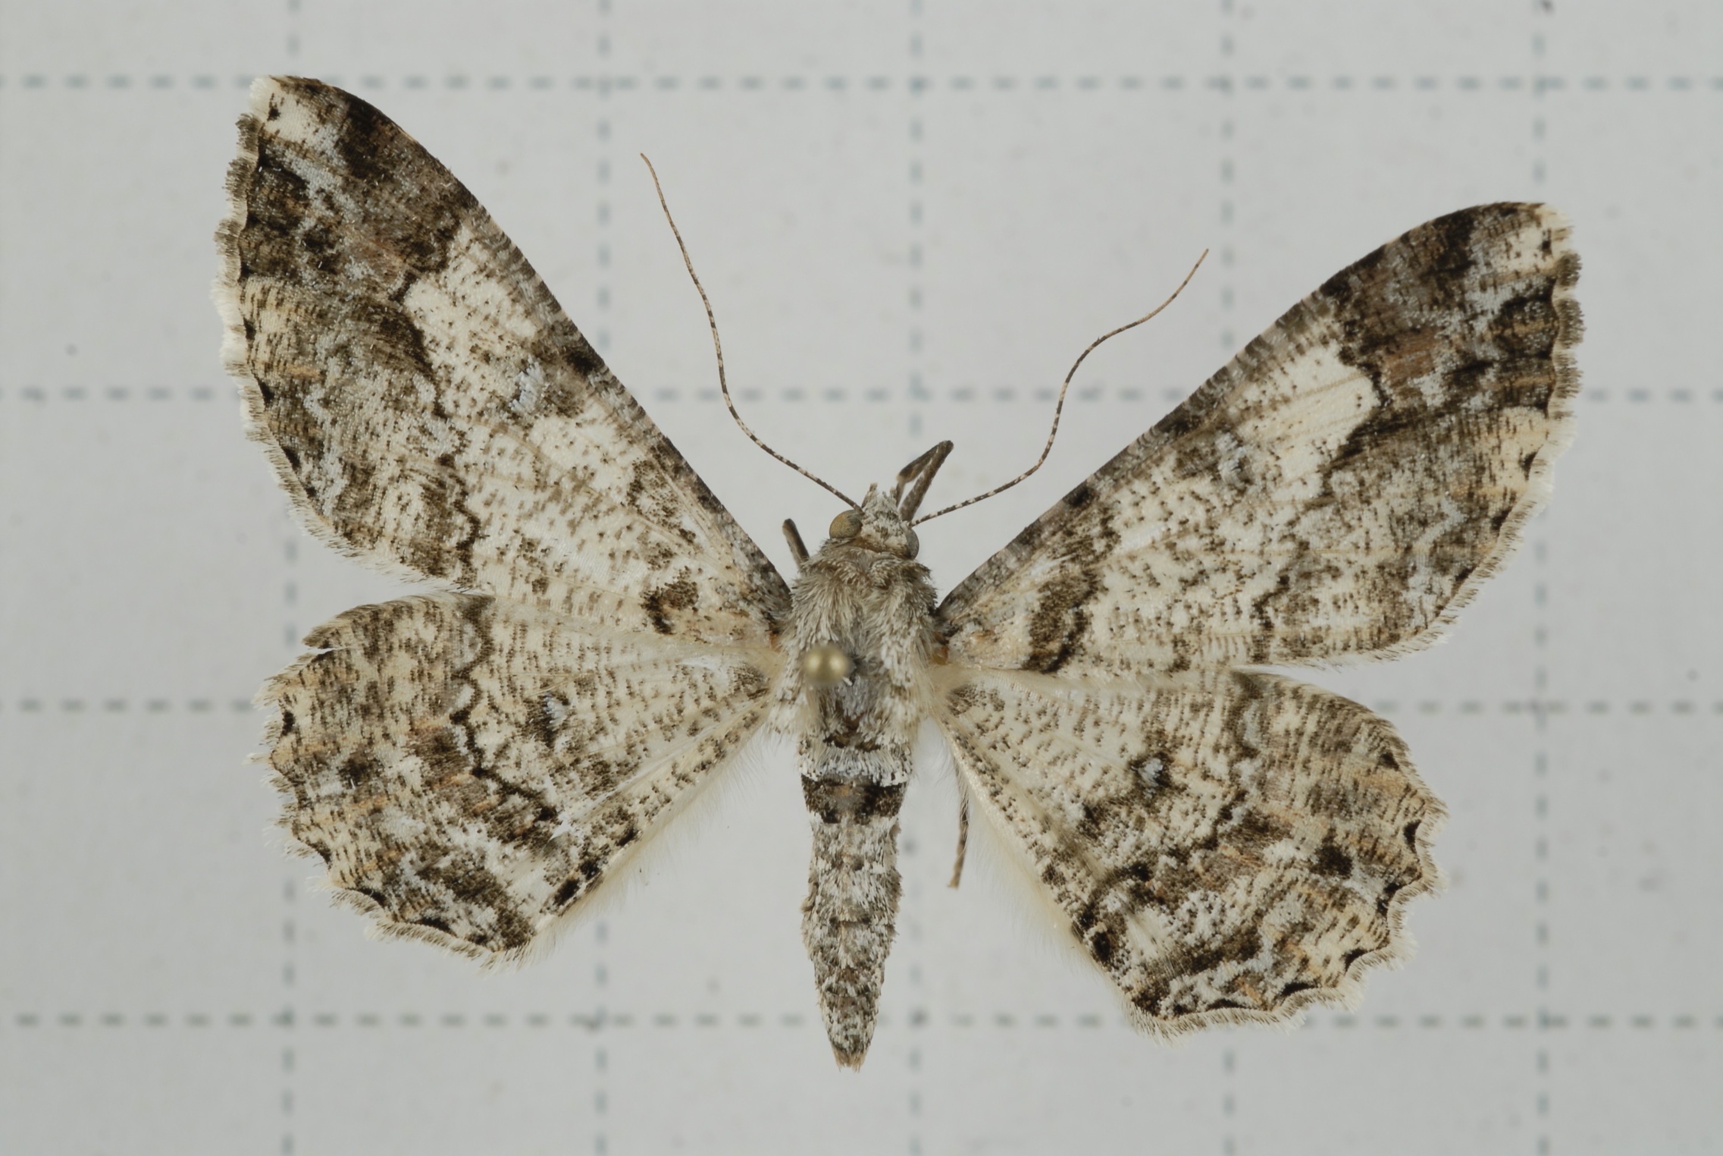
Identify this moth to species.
Cleora fraterna
